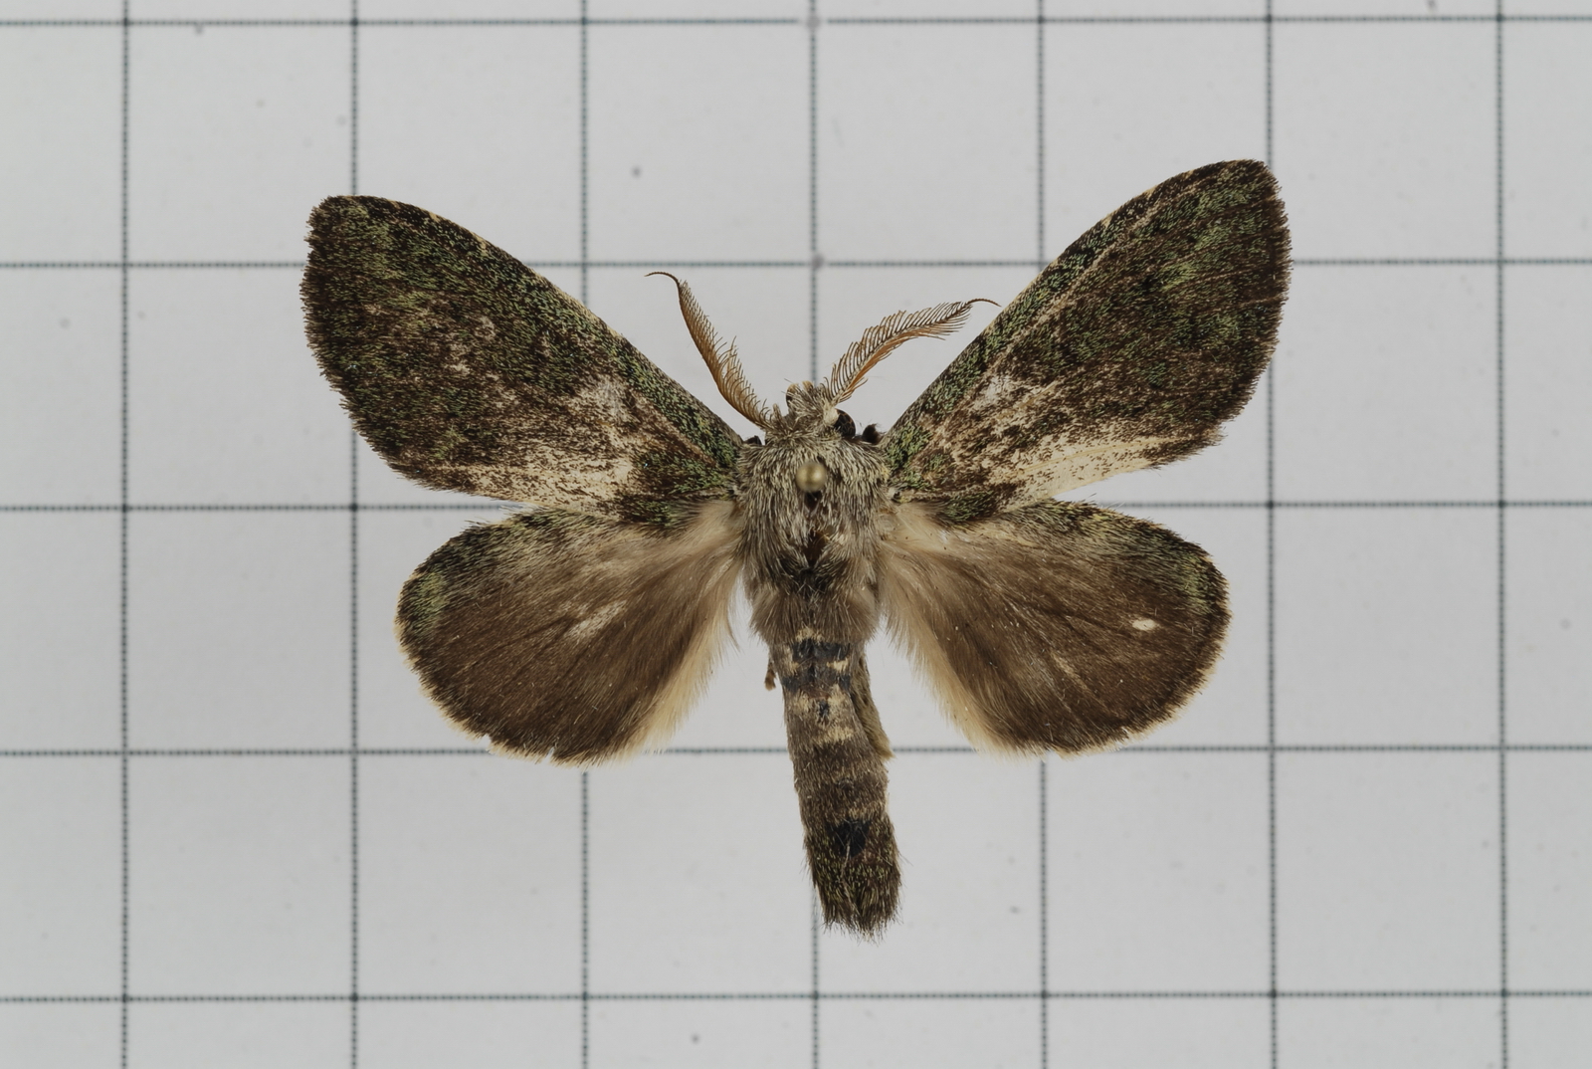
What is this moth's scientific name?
Syntypistis viridipicta
